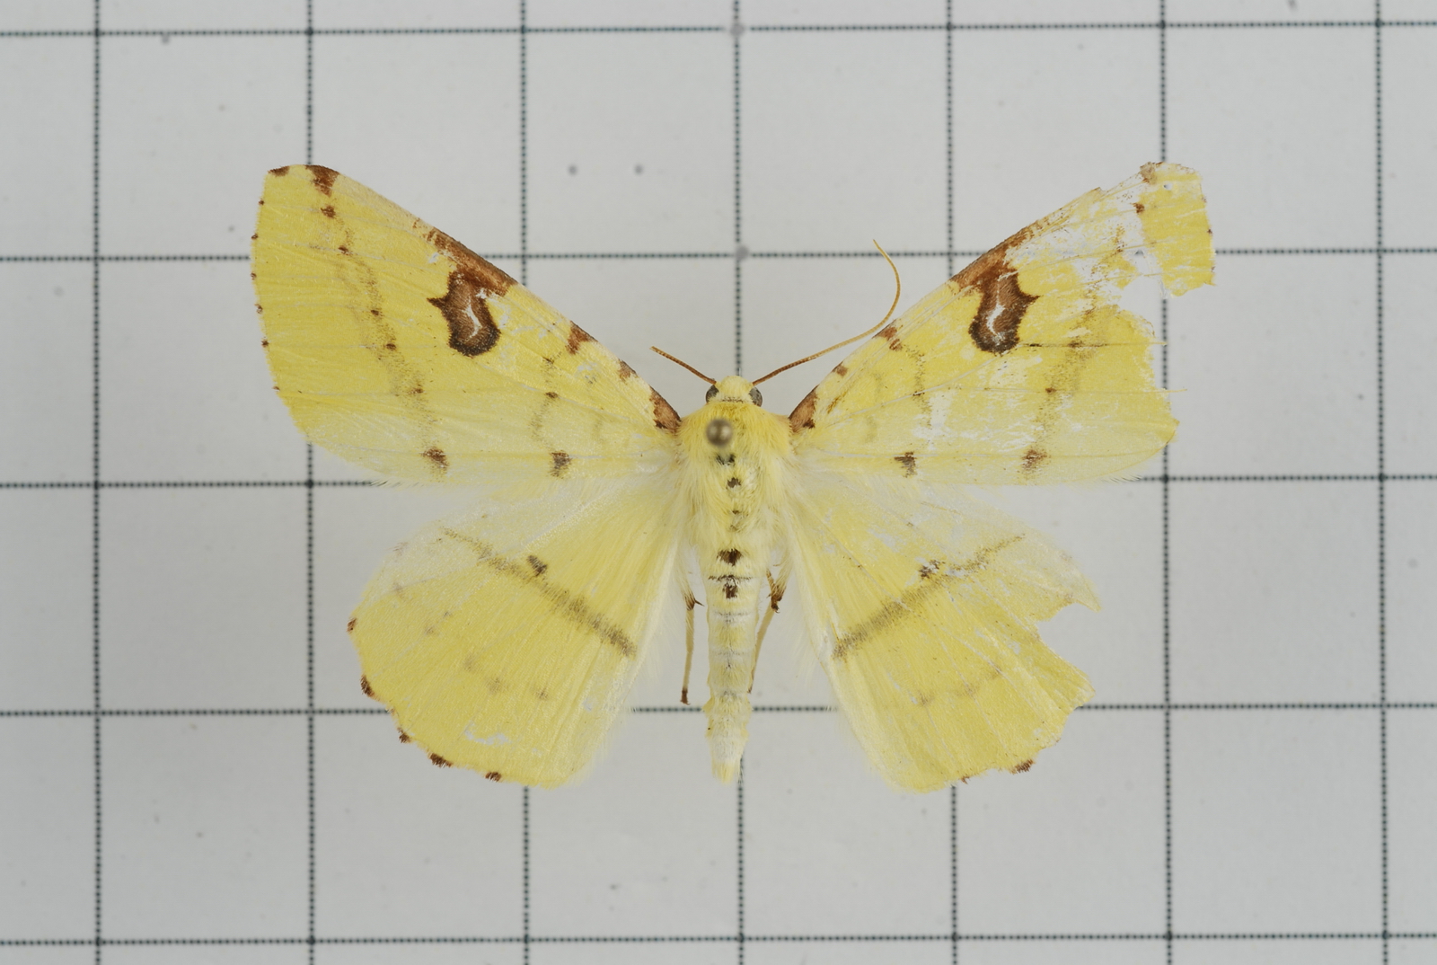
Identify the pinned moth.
Opisthograptis punctilineata
